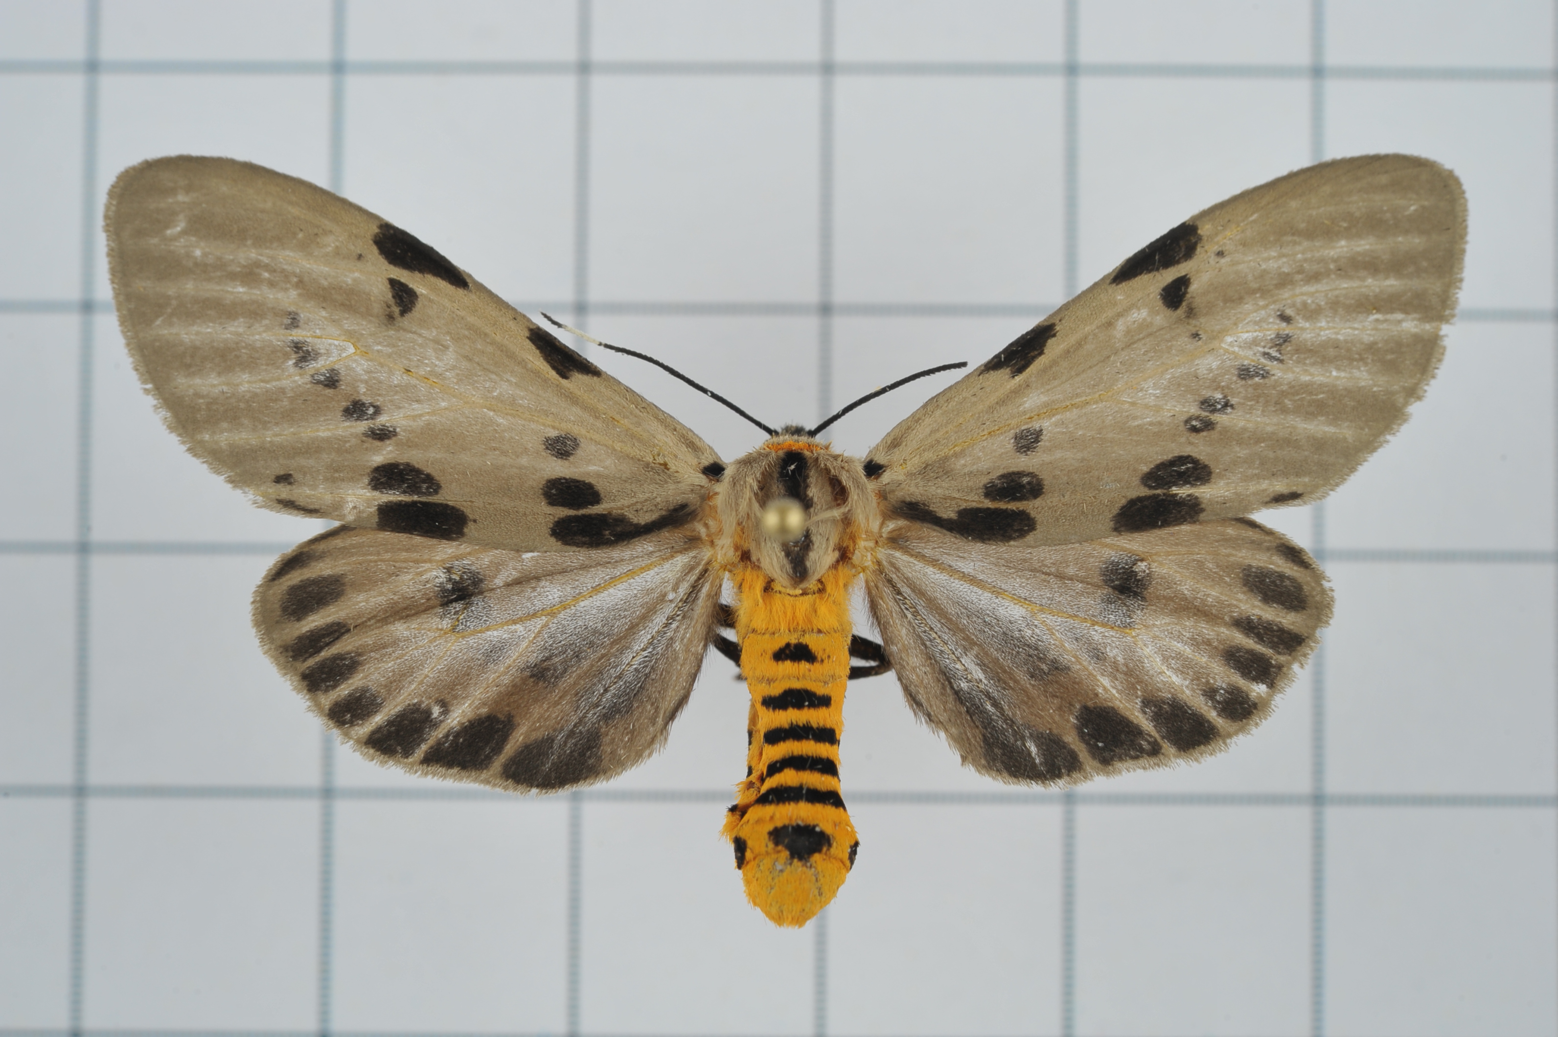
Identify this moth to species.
Amsactoides solitaria
